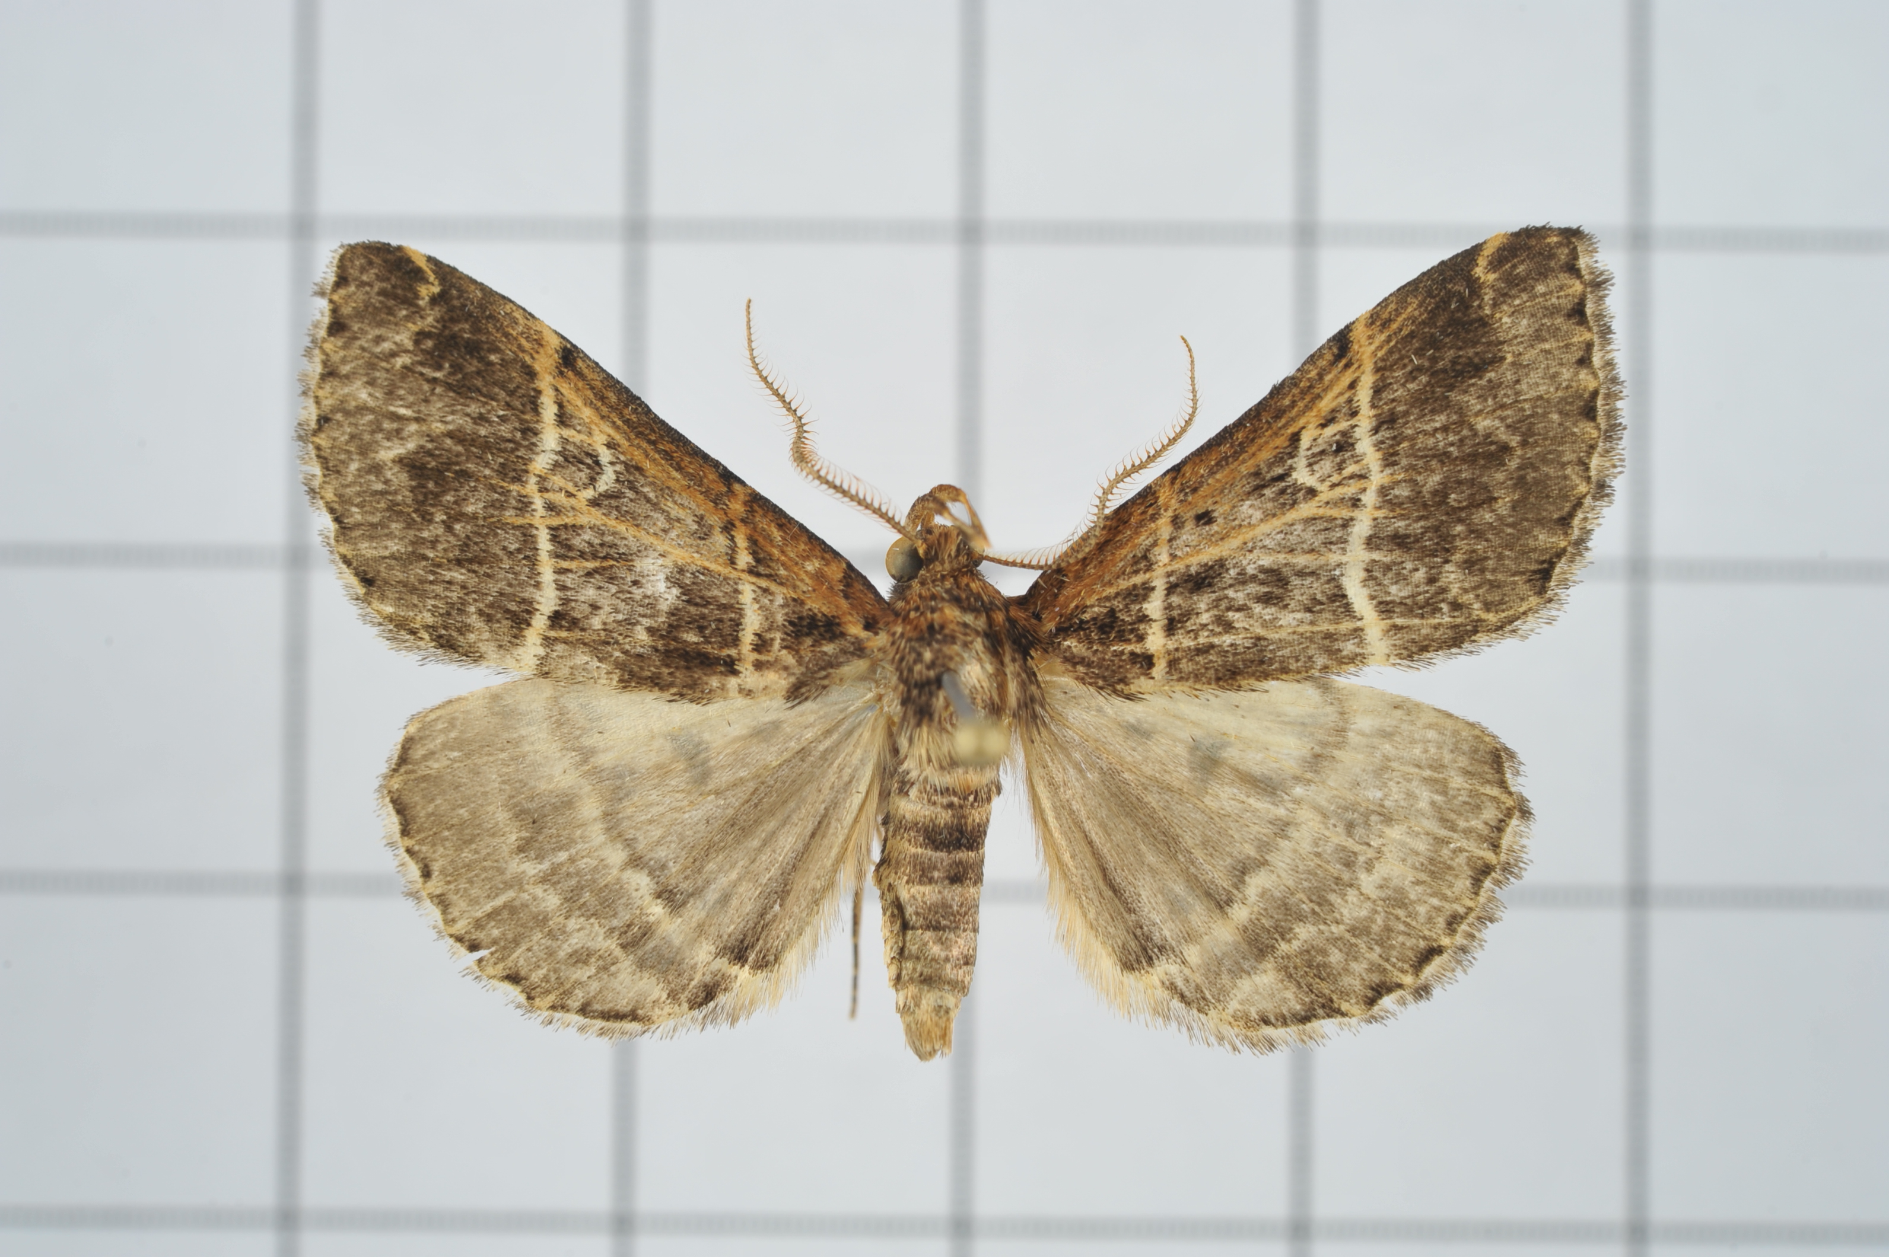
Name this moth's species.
Bertula bisectalis
